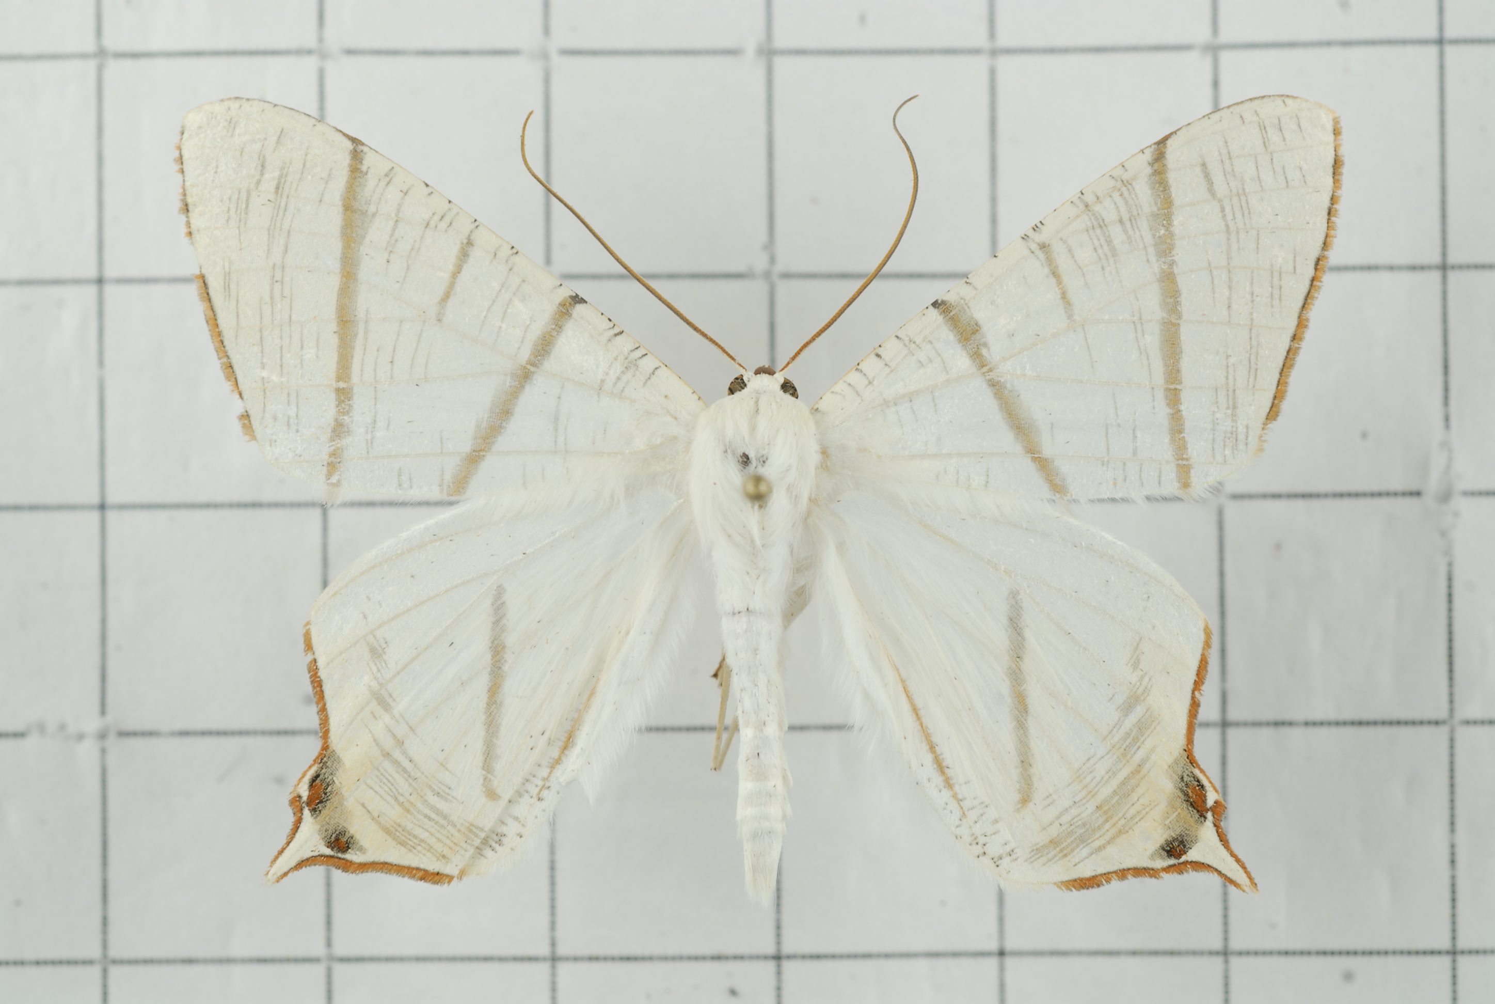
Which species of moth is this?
Ourapteryx yerburii virescens
